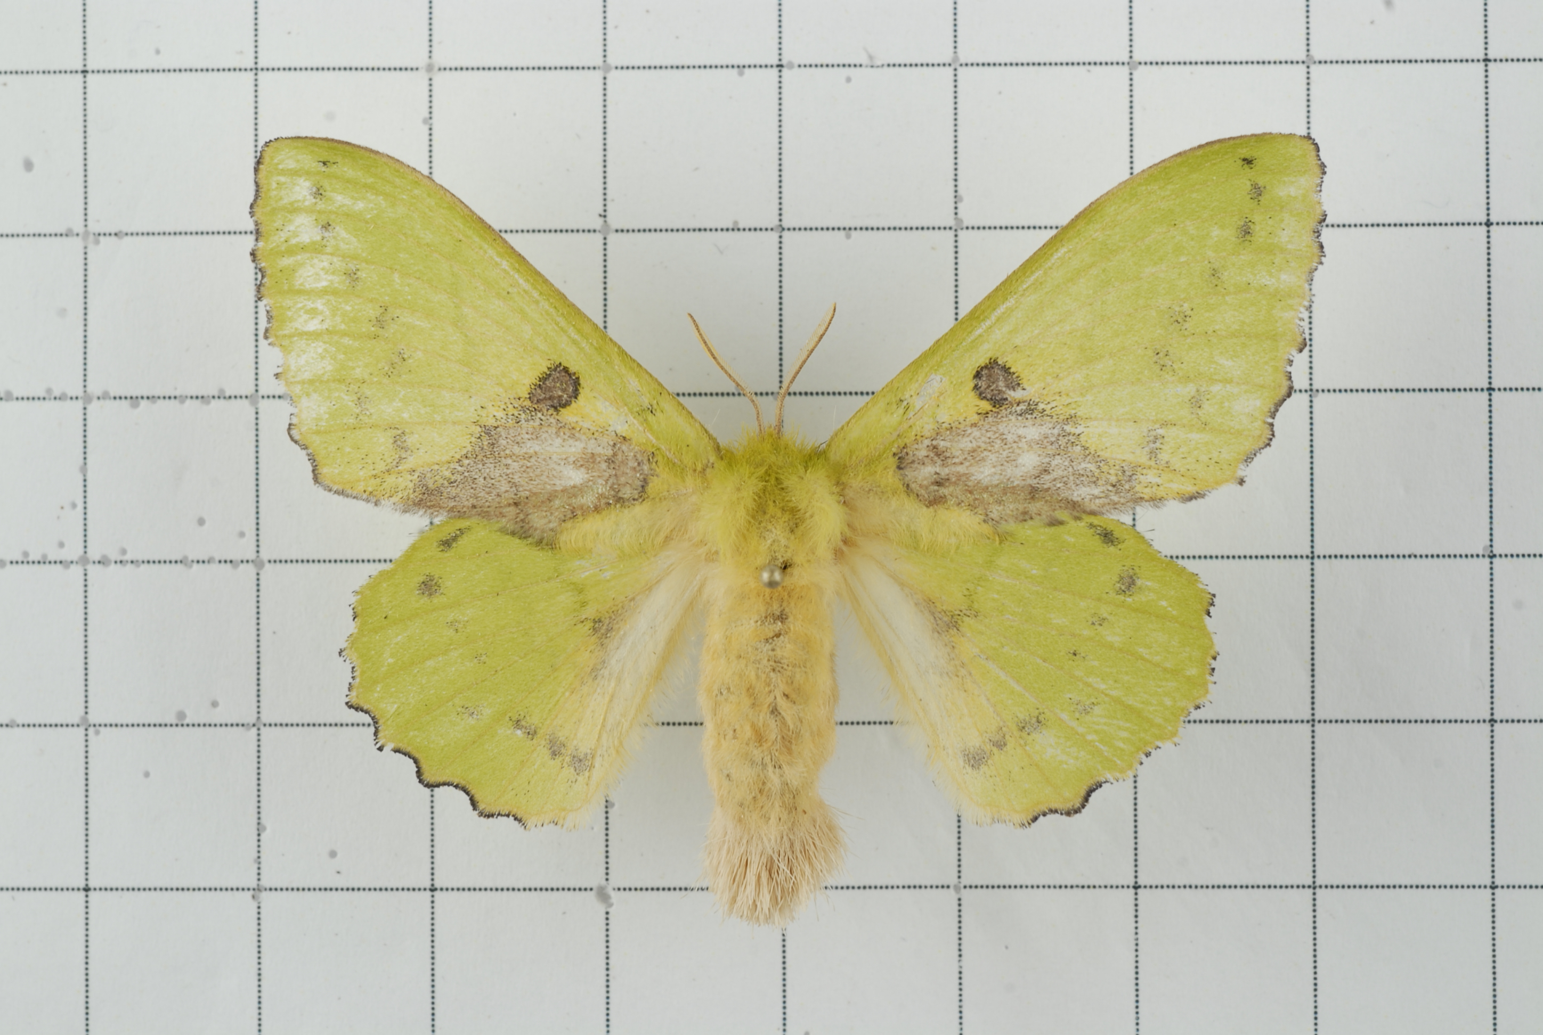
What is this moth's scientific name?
Trabala vishnou guttata
